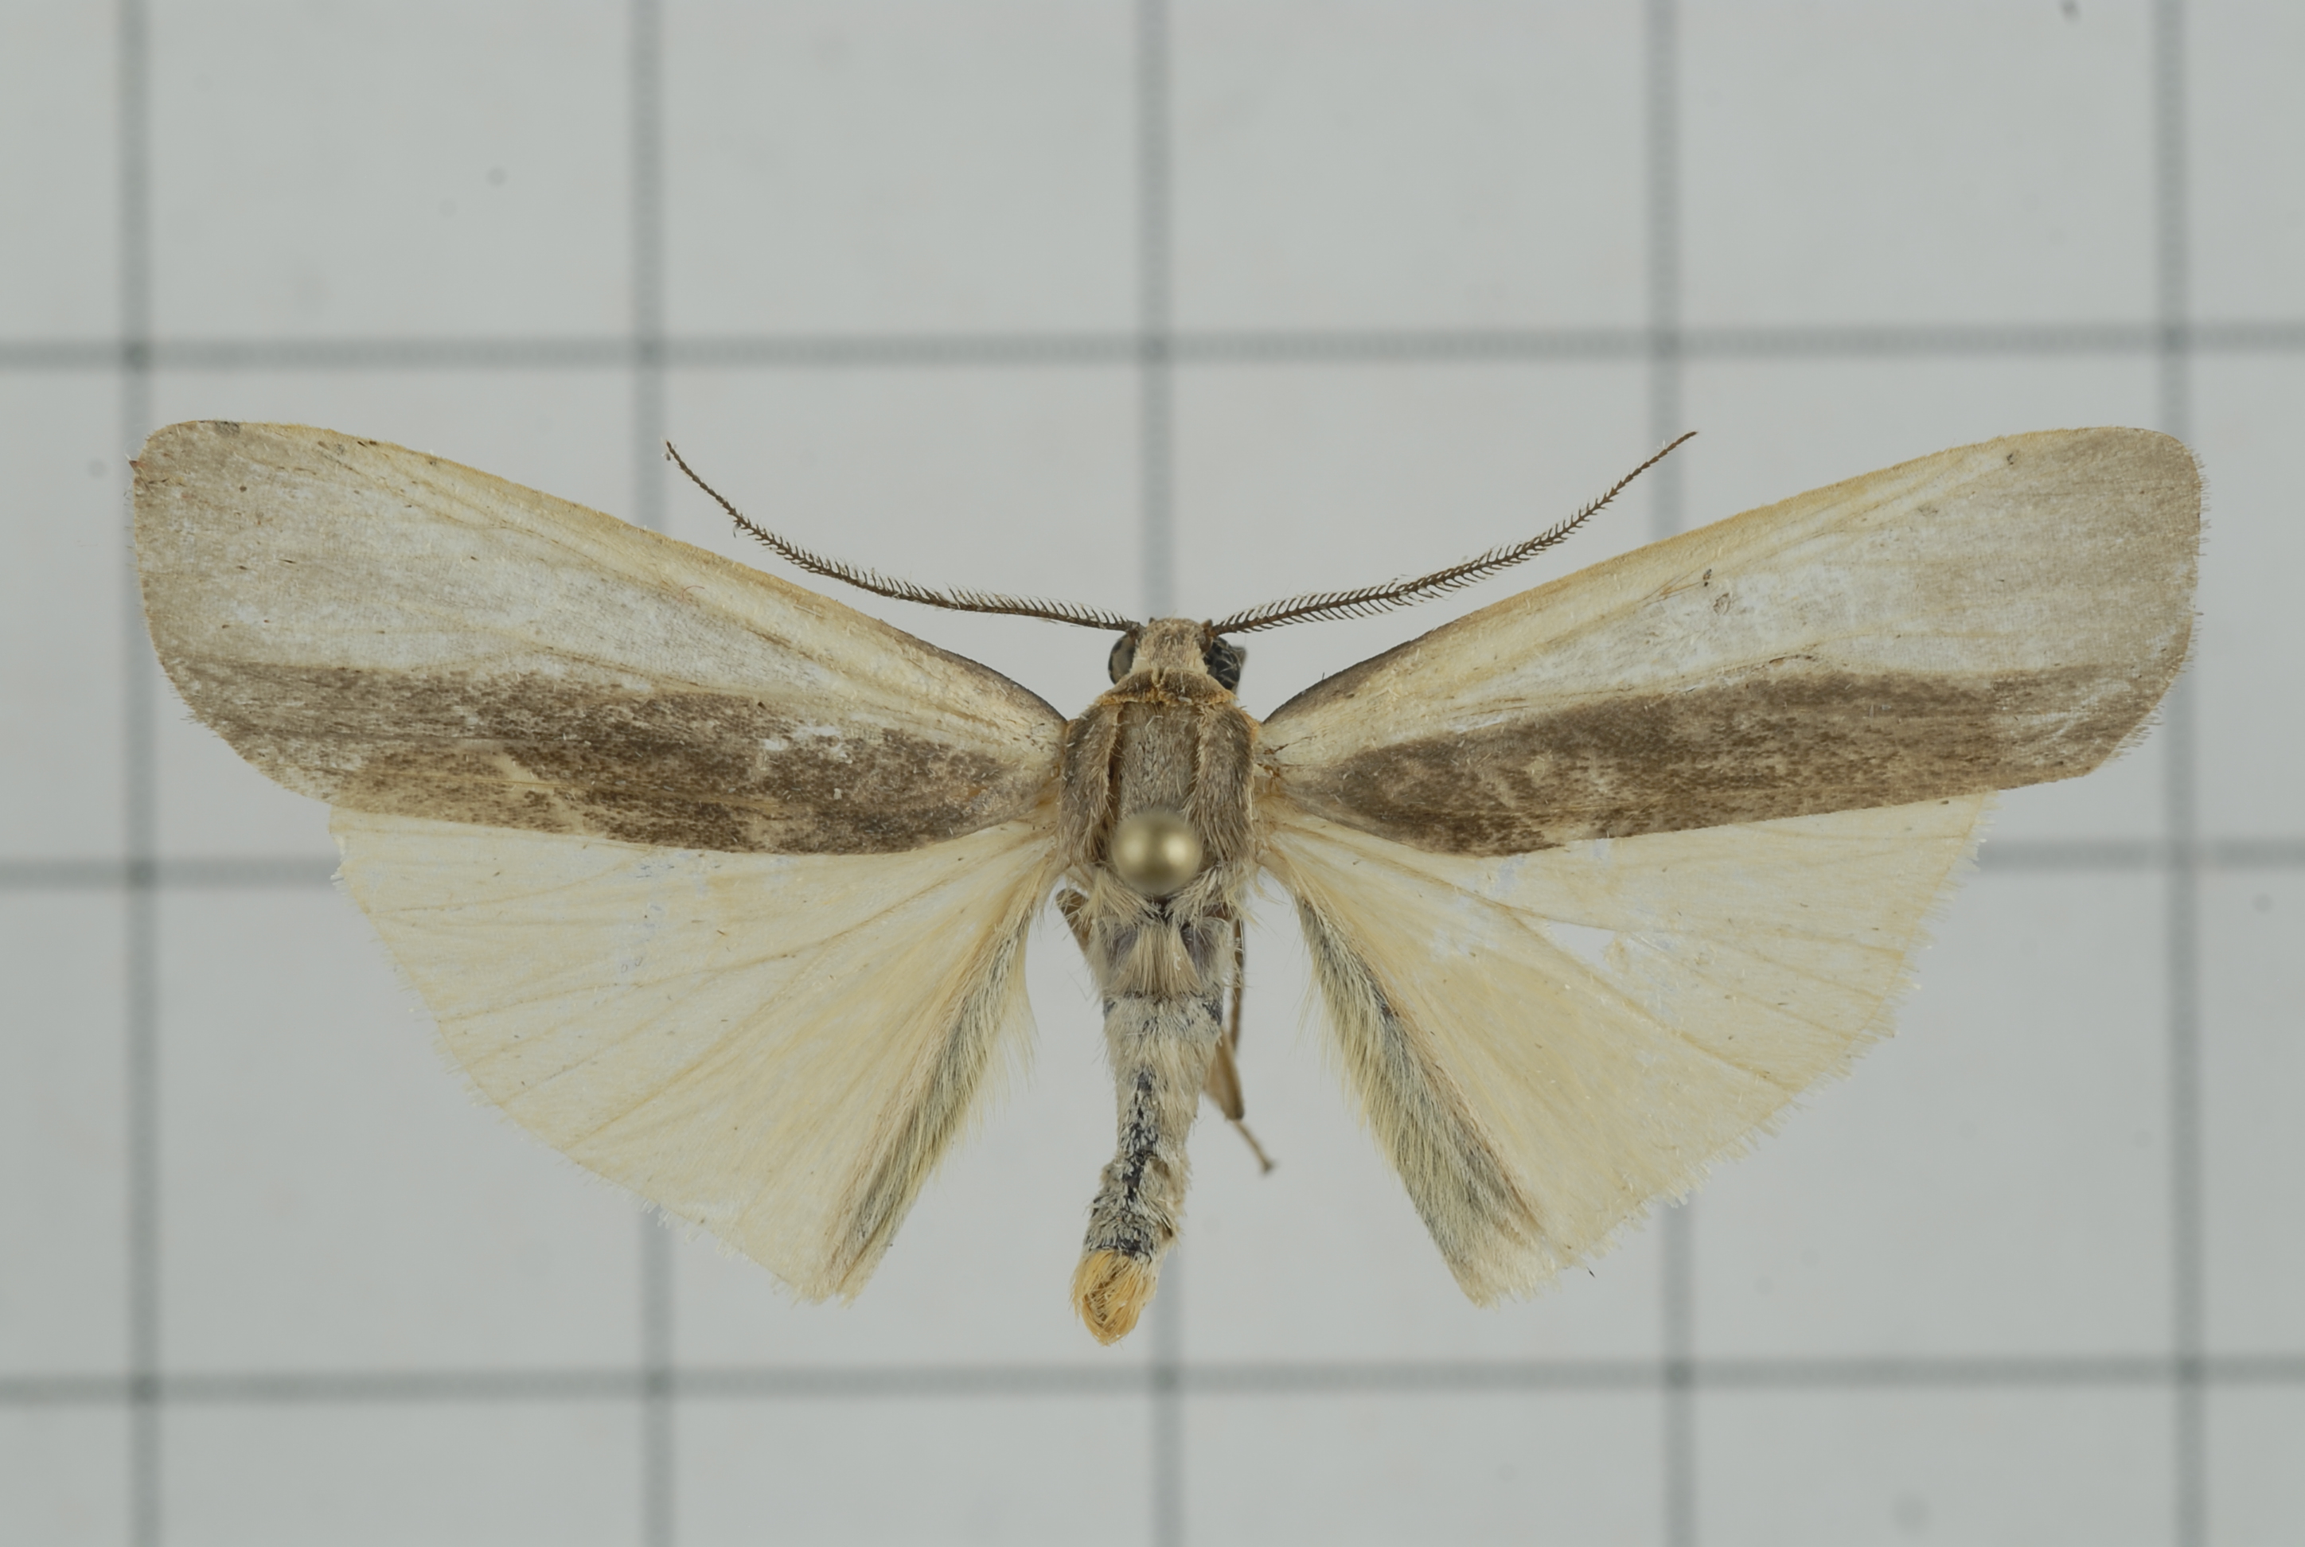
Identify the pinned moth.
Hesudra divisa
